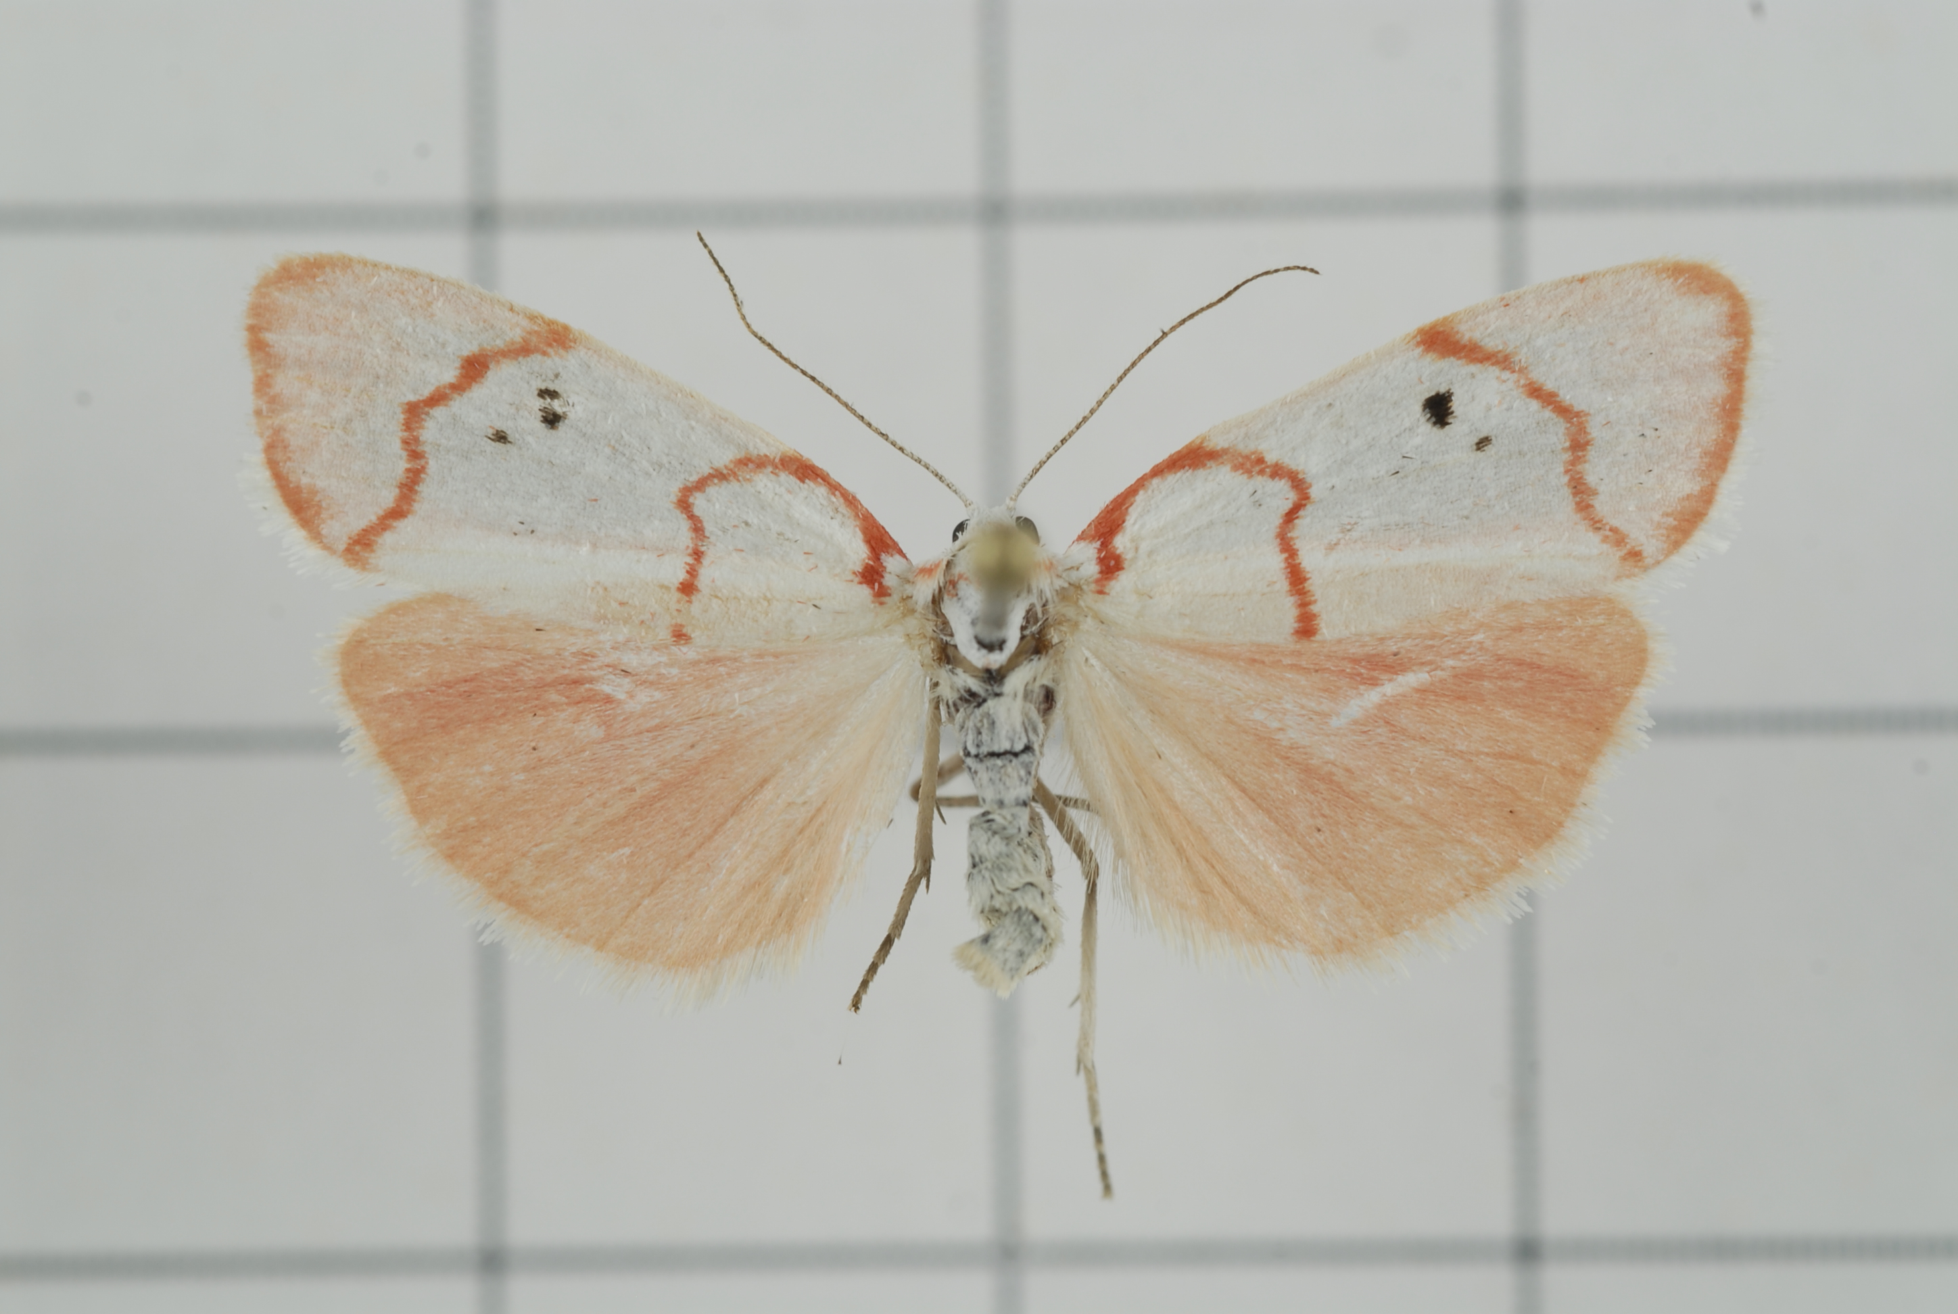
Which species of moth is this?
Cyana sanguinea
